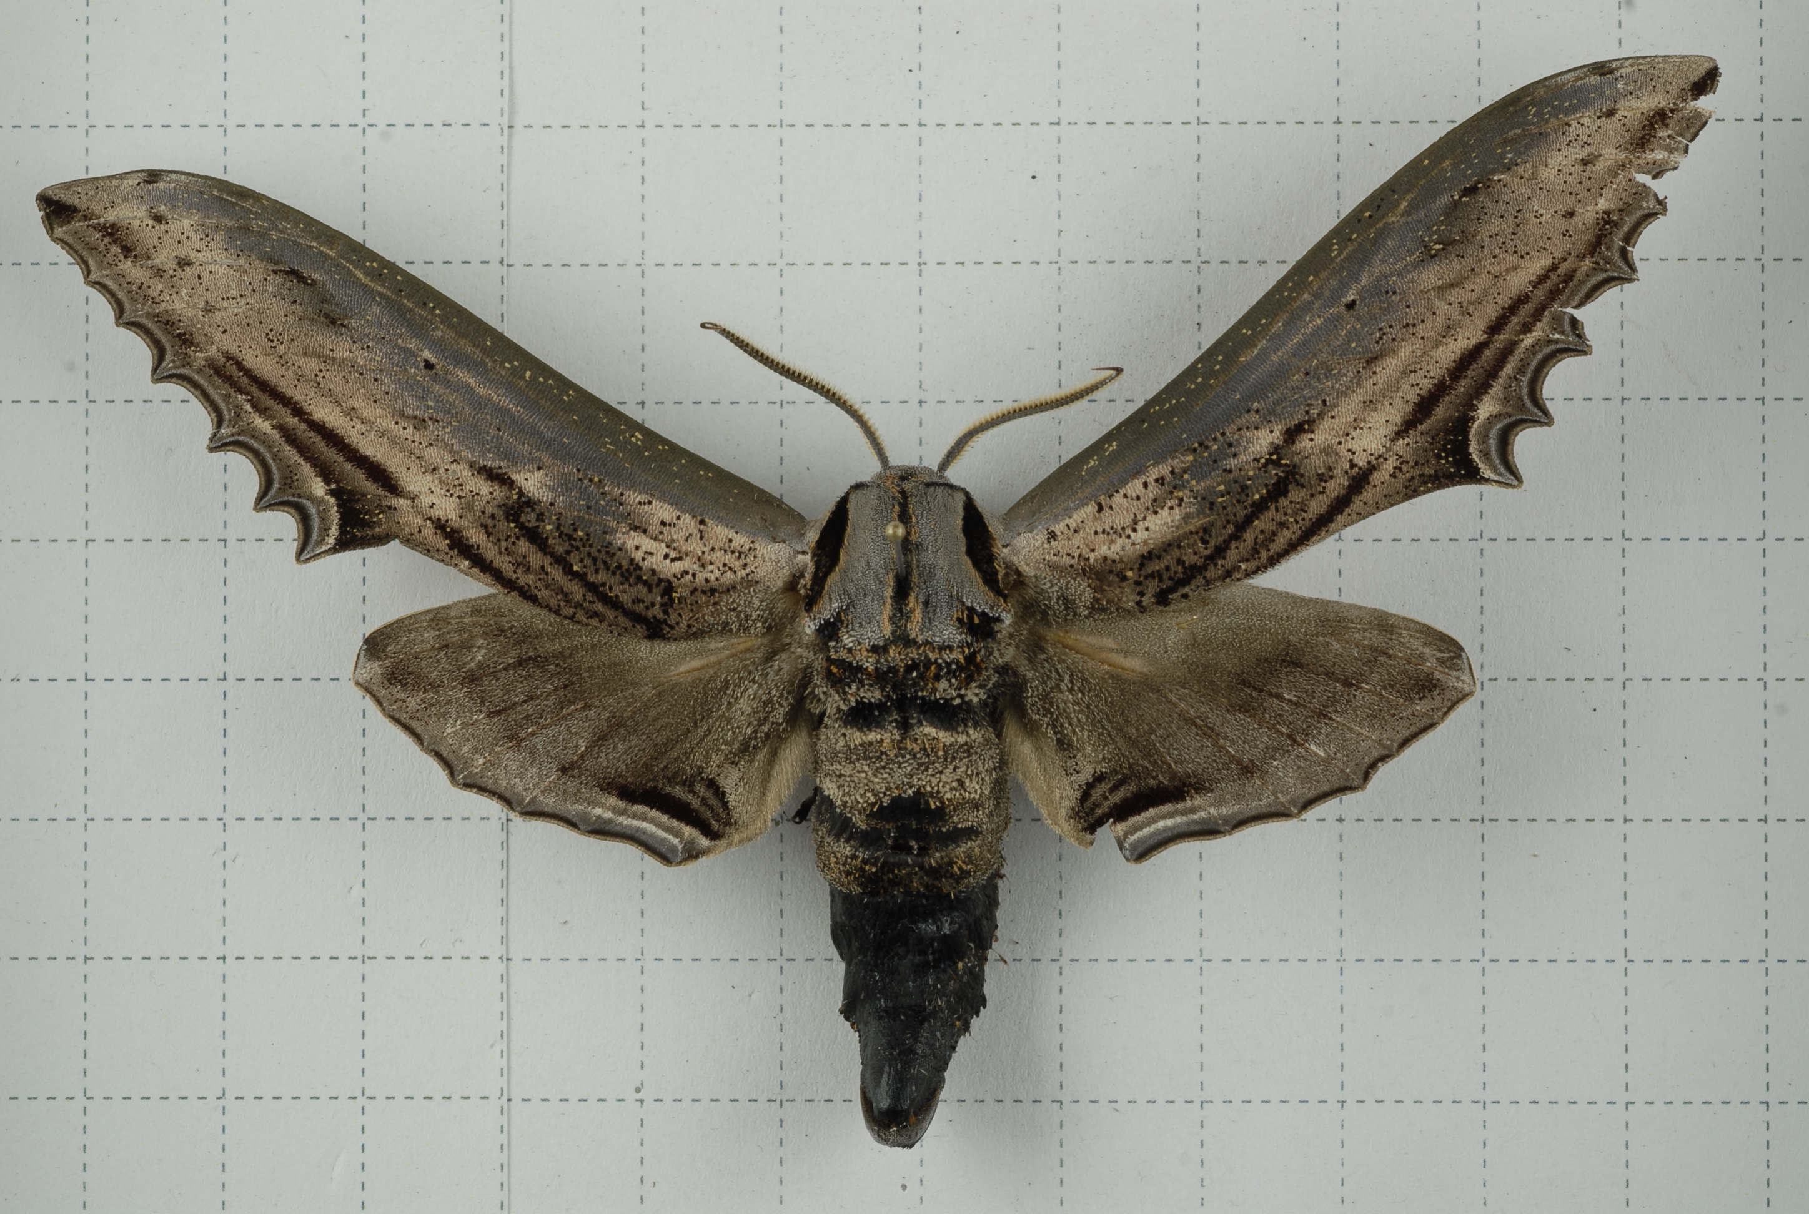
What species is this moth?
Langia zenzeroides formosana
